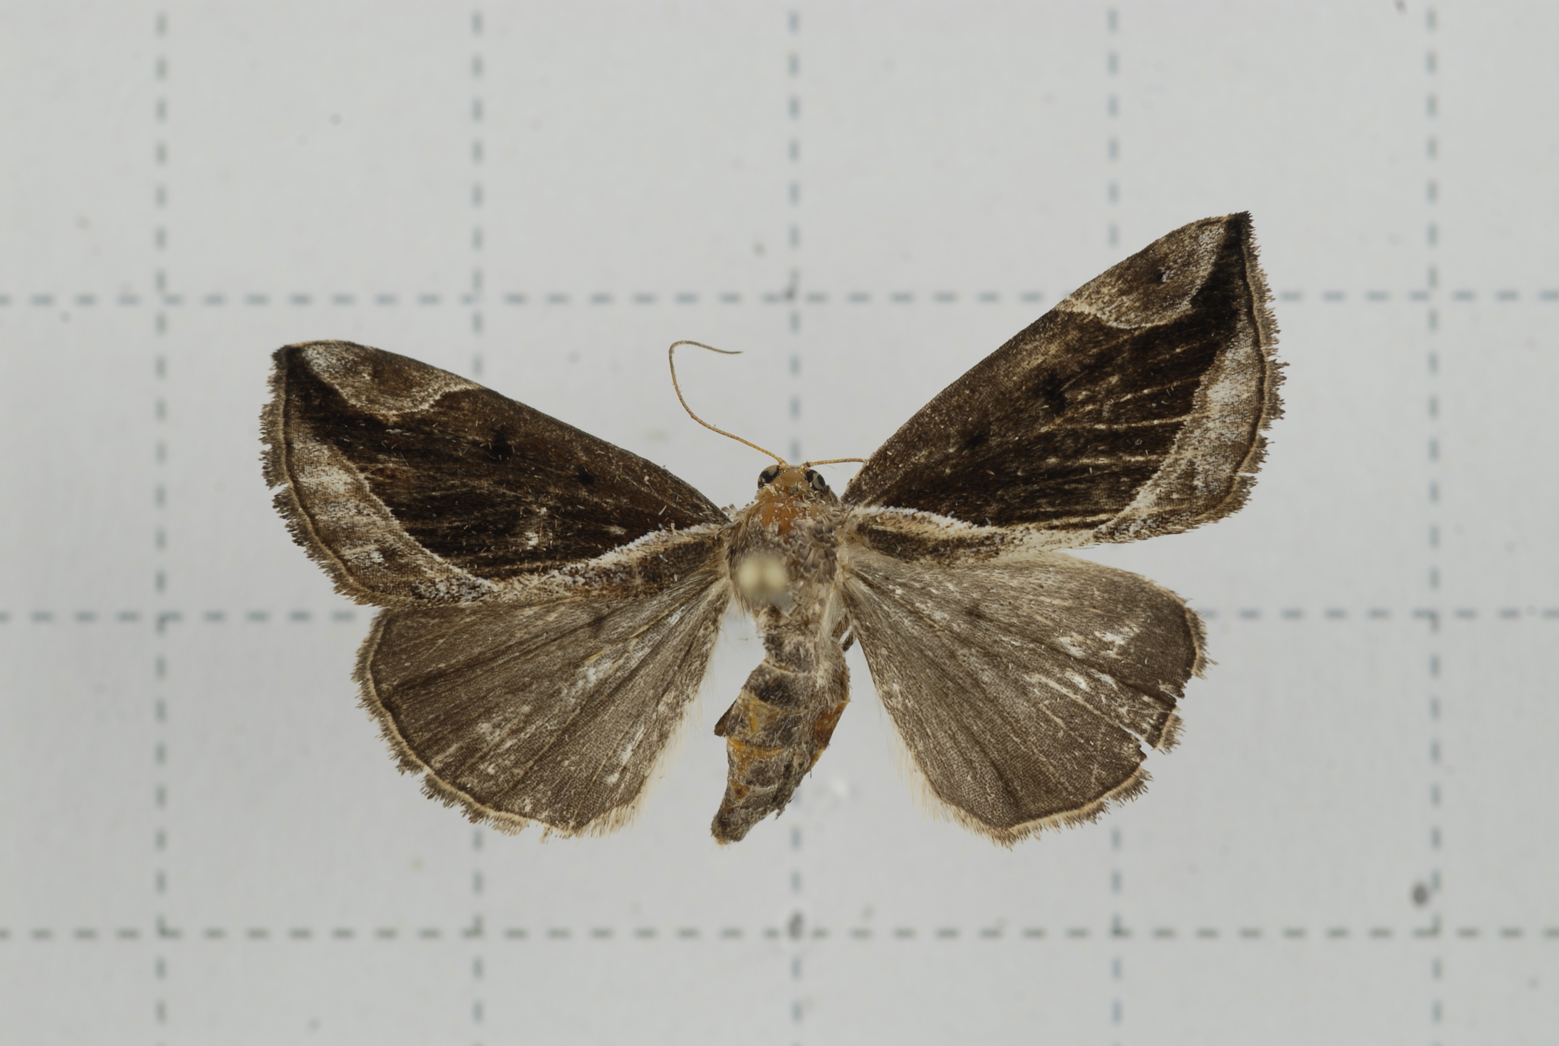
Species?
Hypena perspicua
